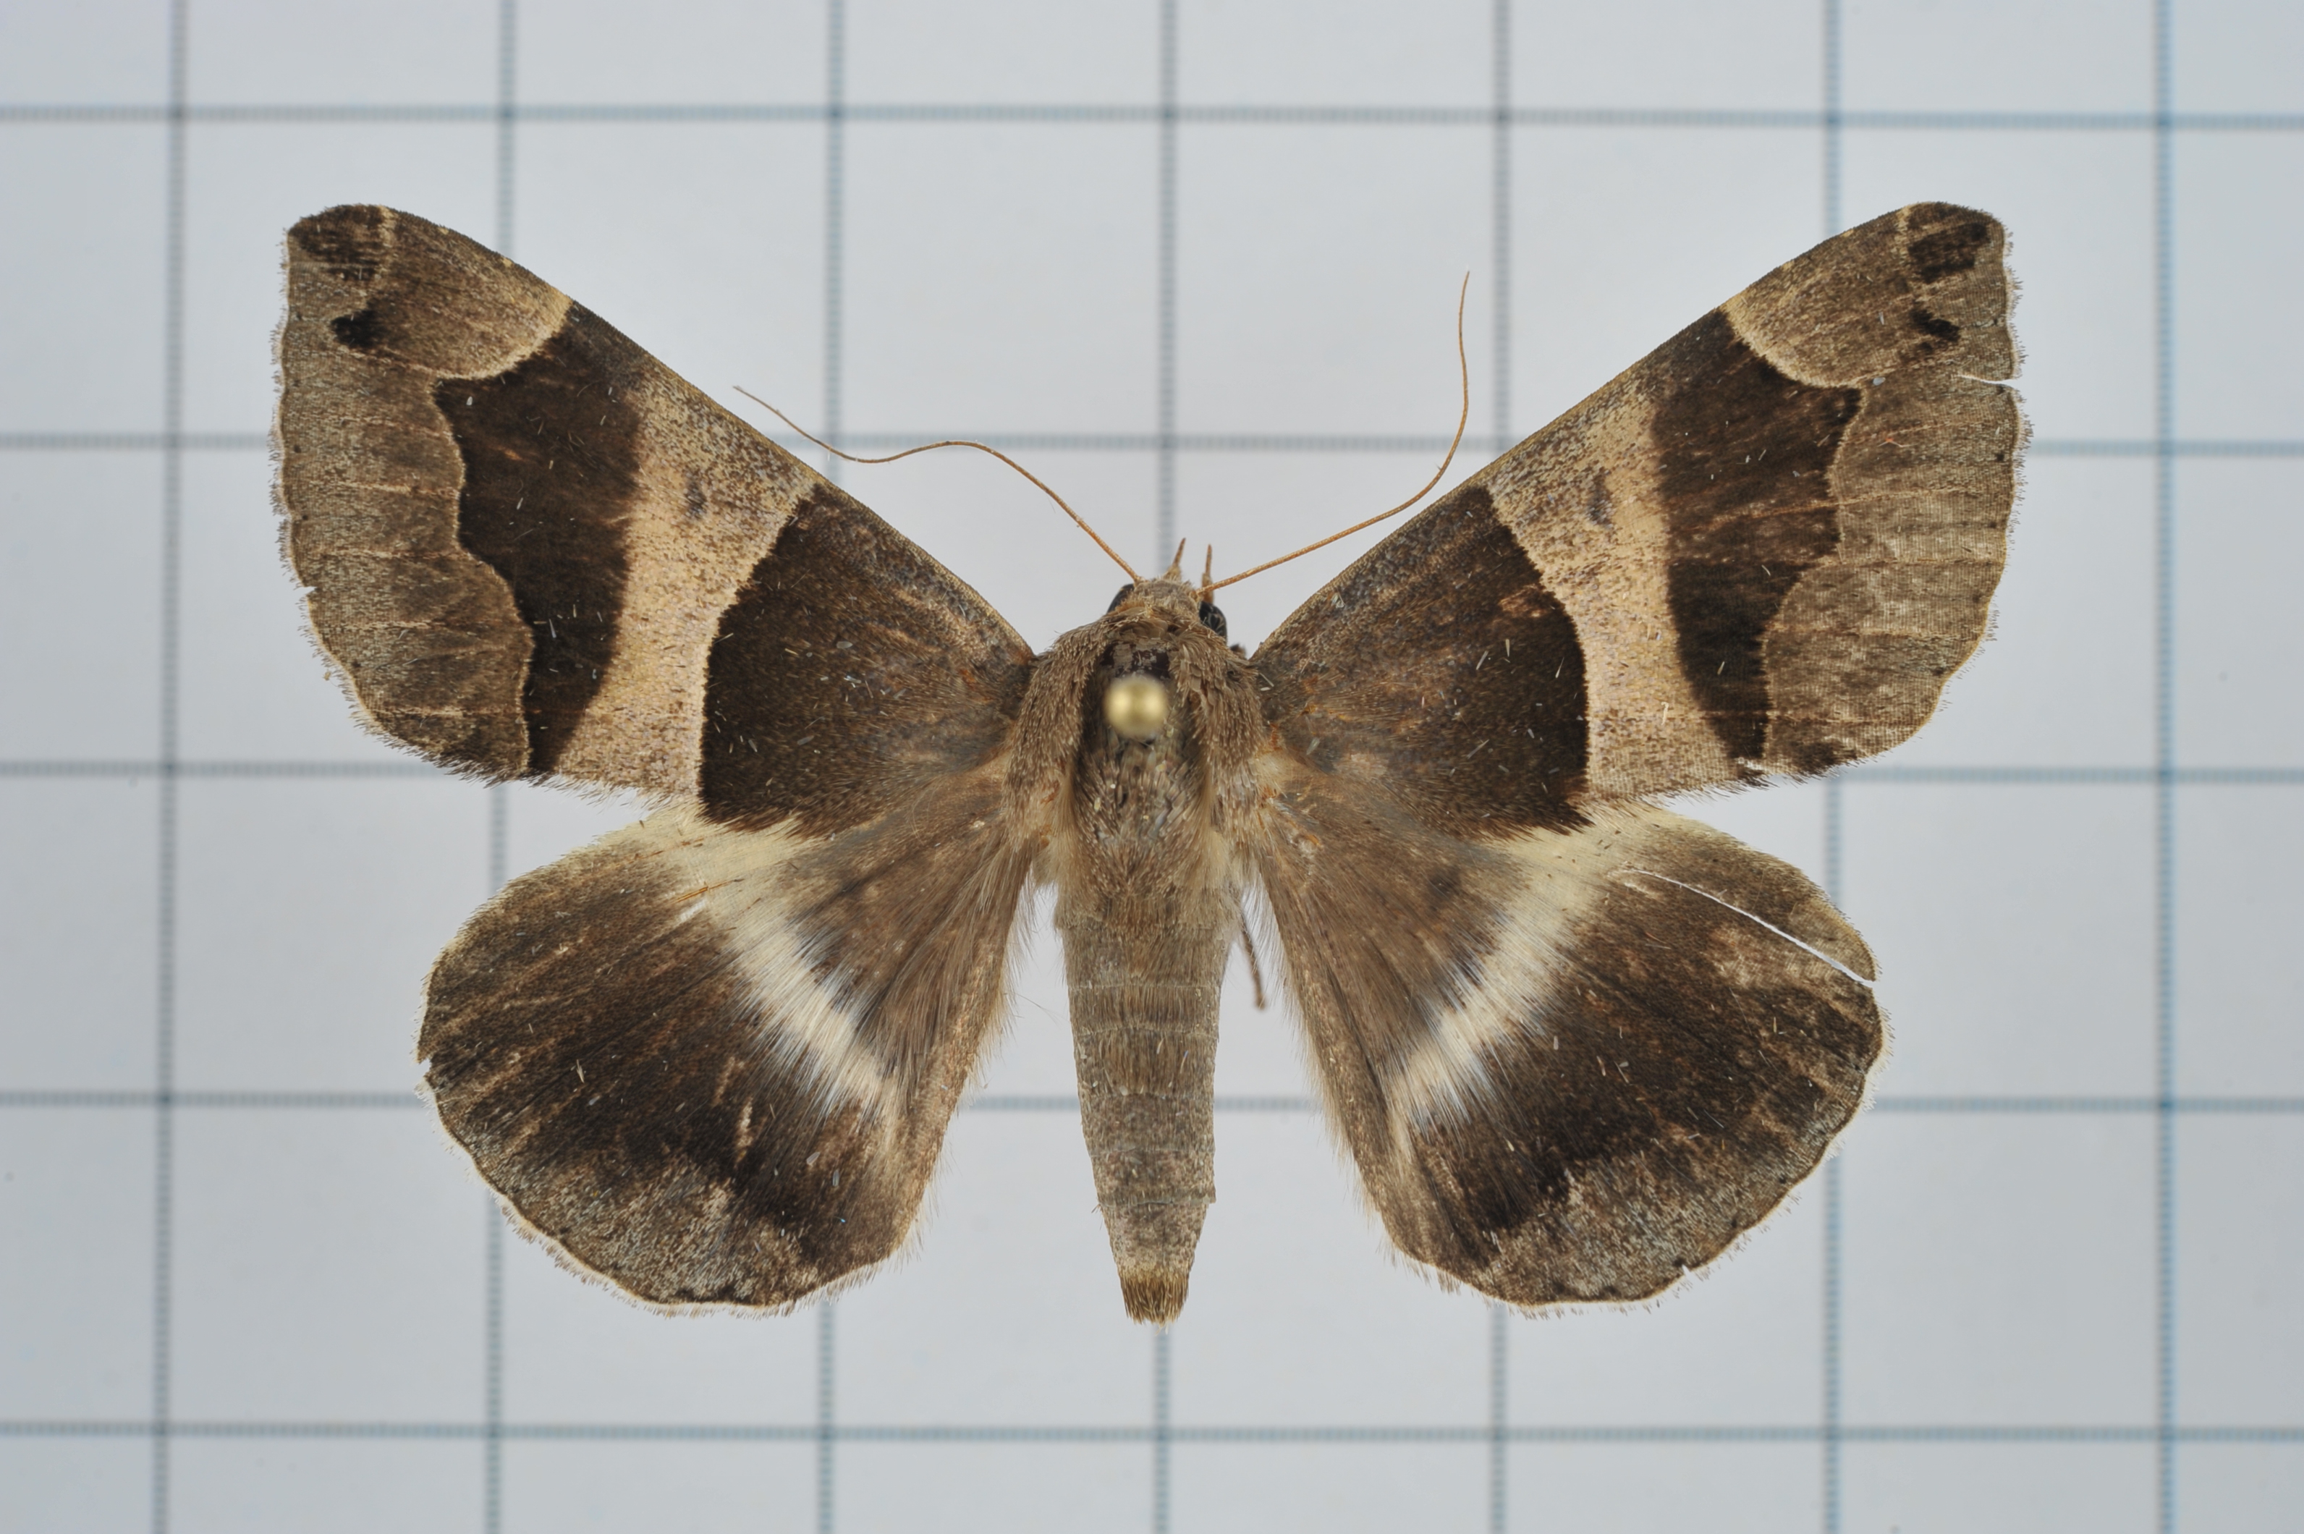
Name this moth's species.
Parallelia stuposa
